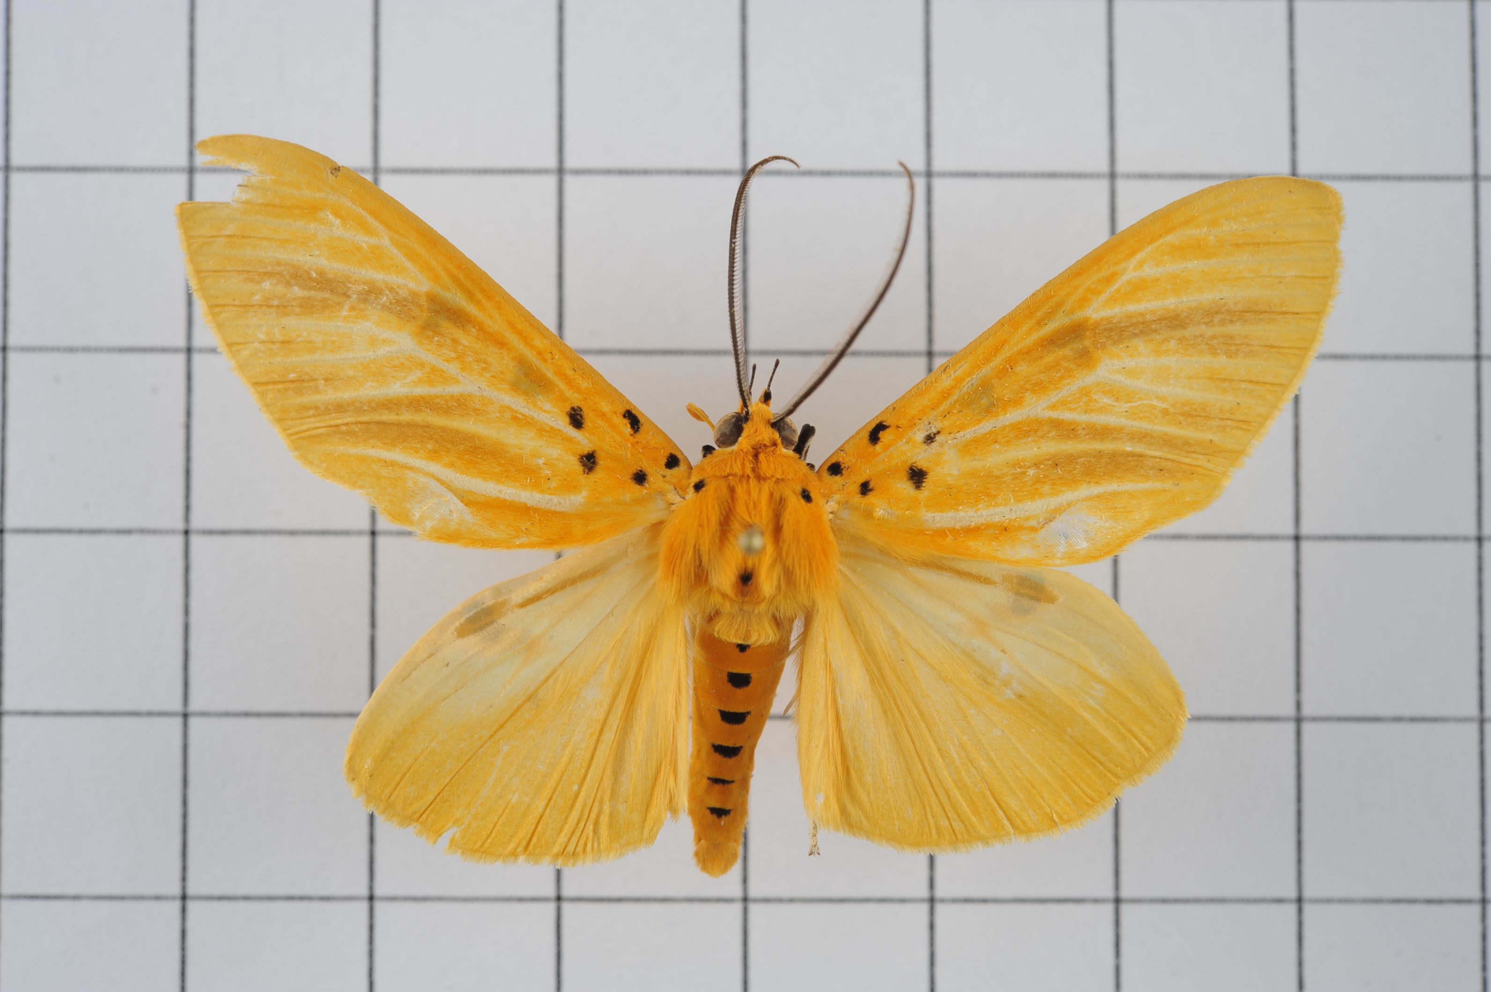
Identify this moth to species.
Asota egens confinis
